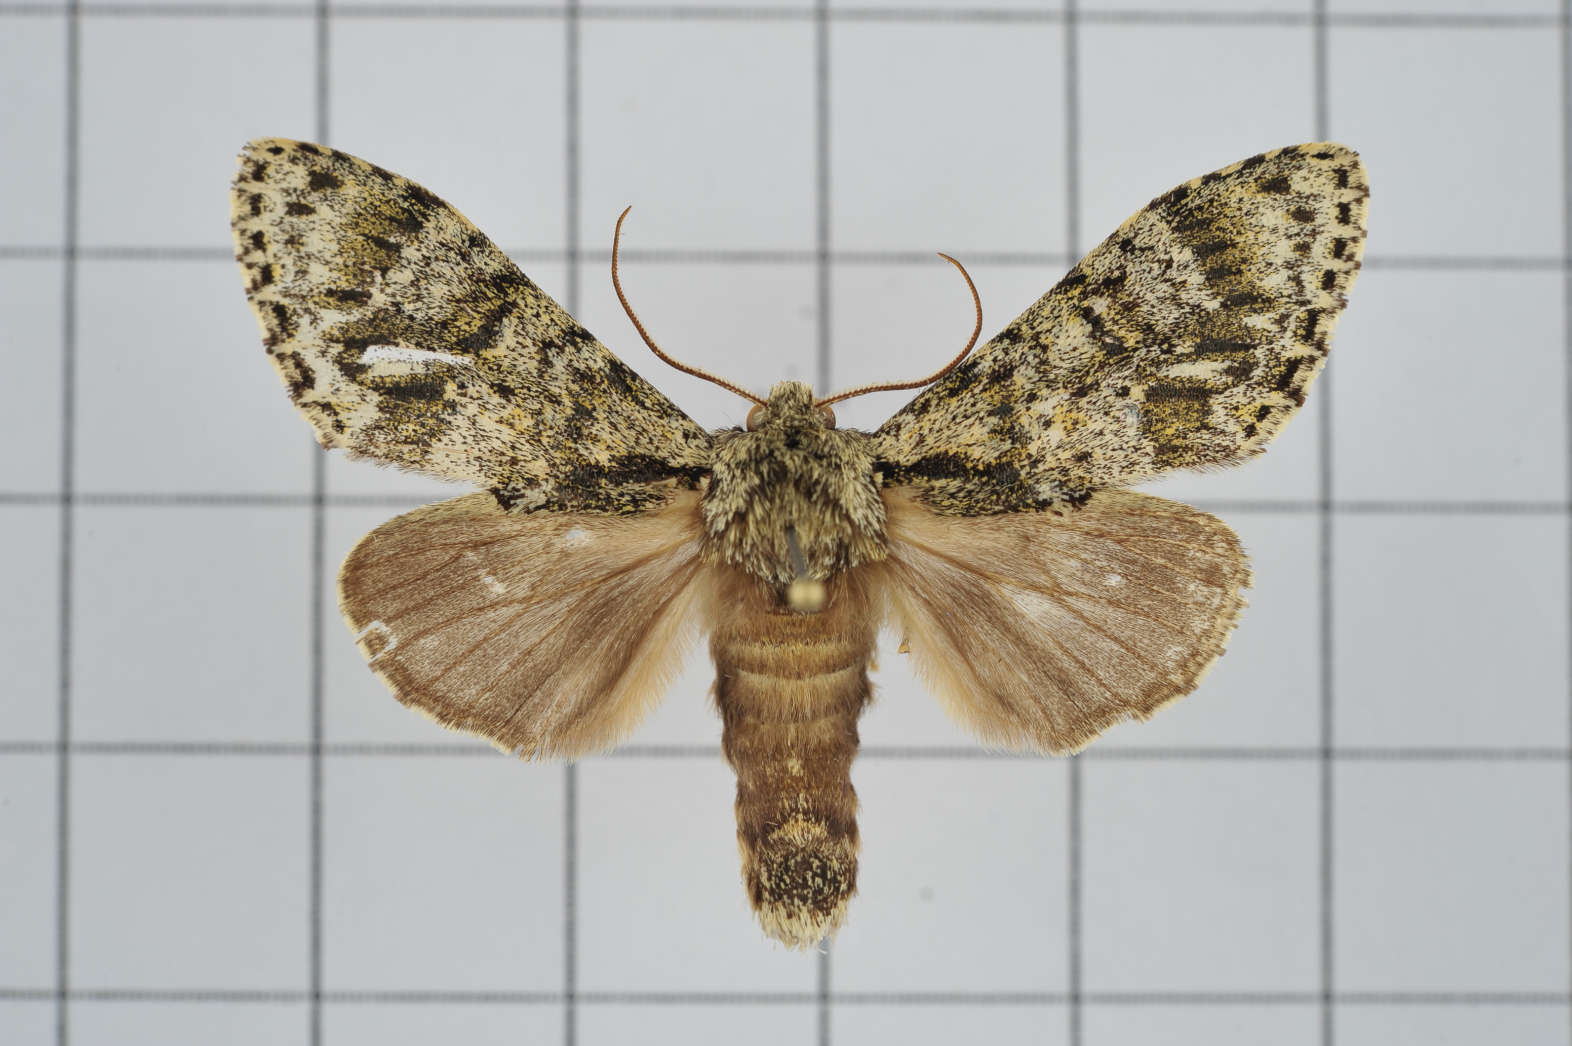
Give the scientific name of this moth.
Pheosiopsis alishanensis
